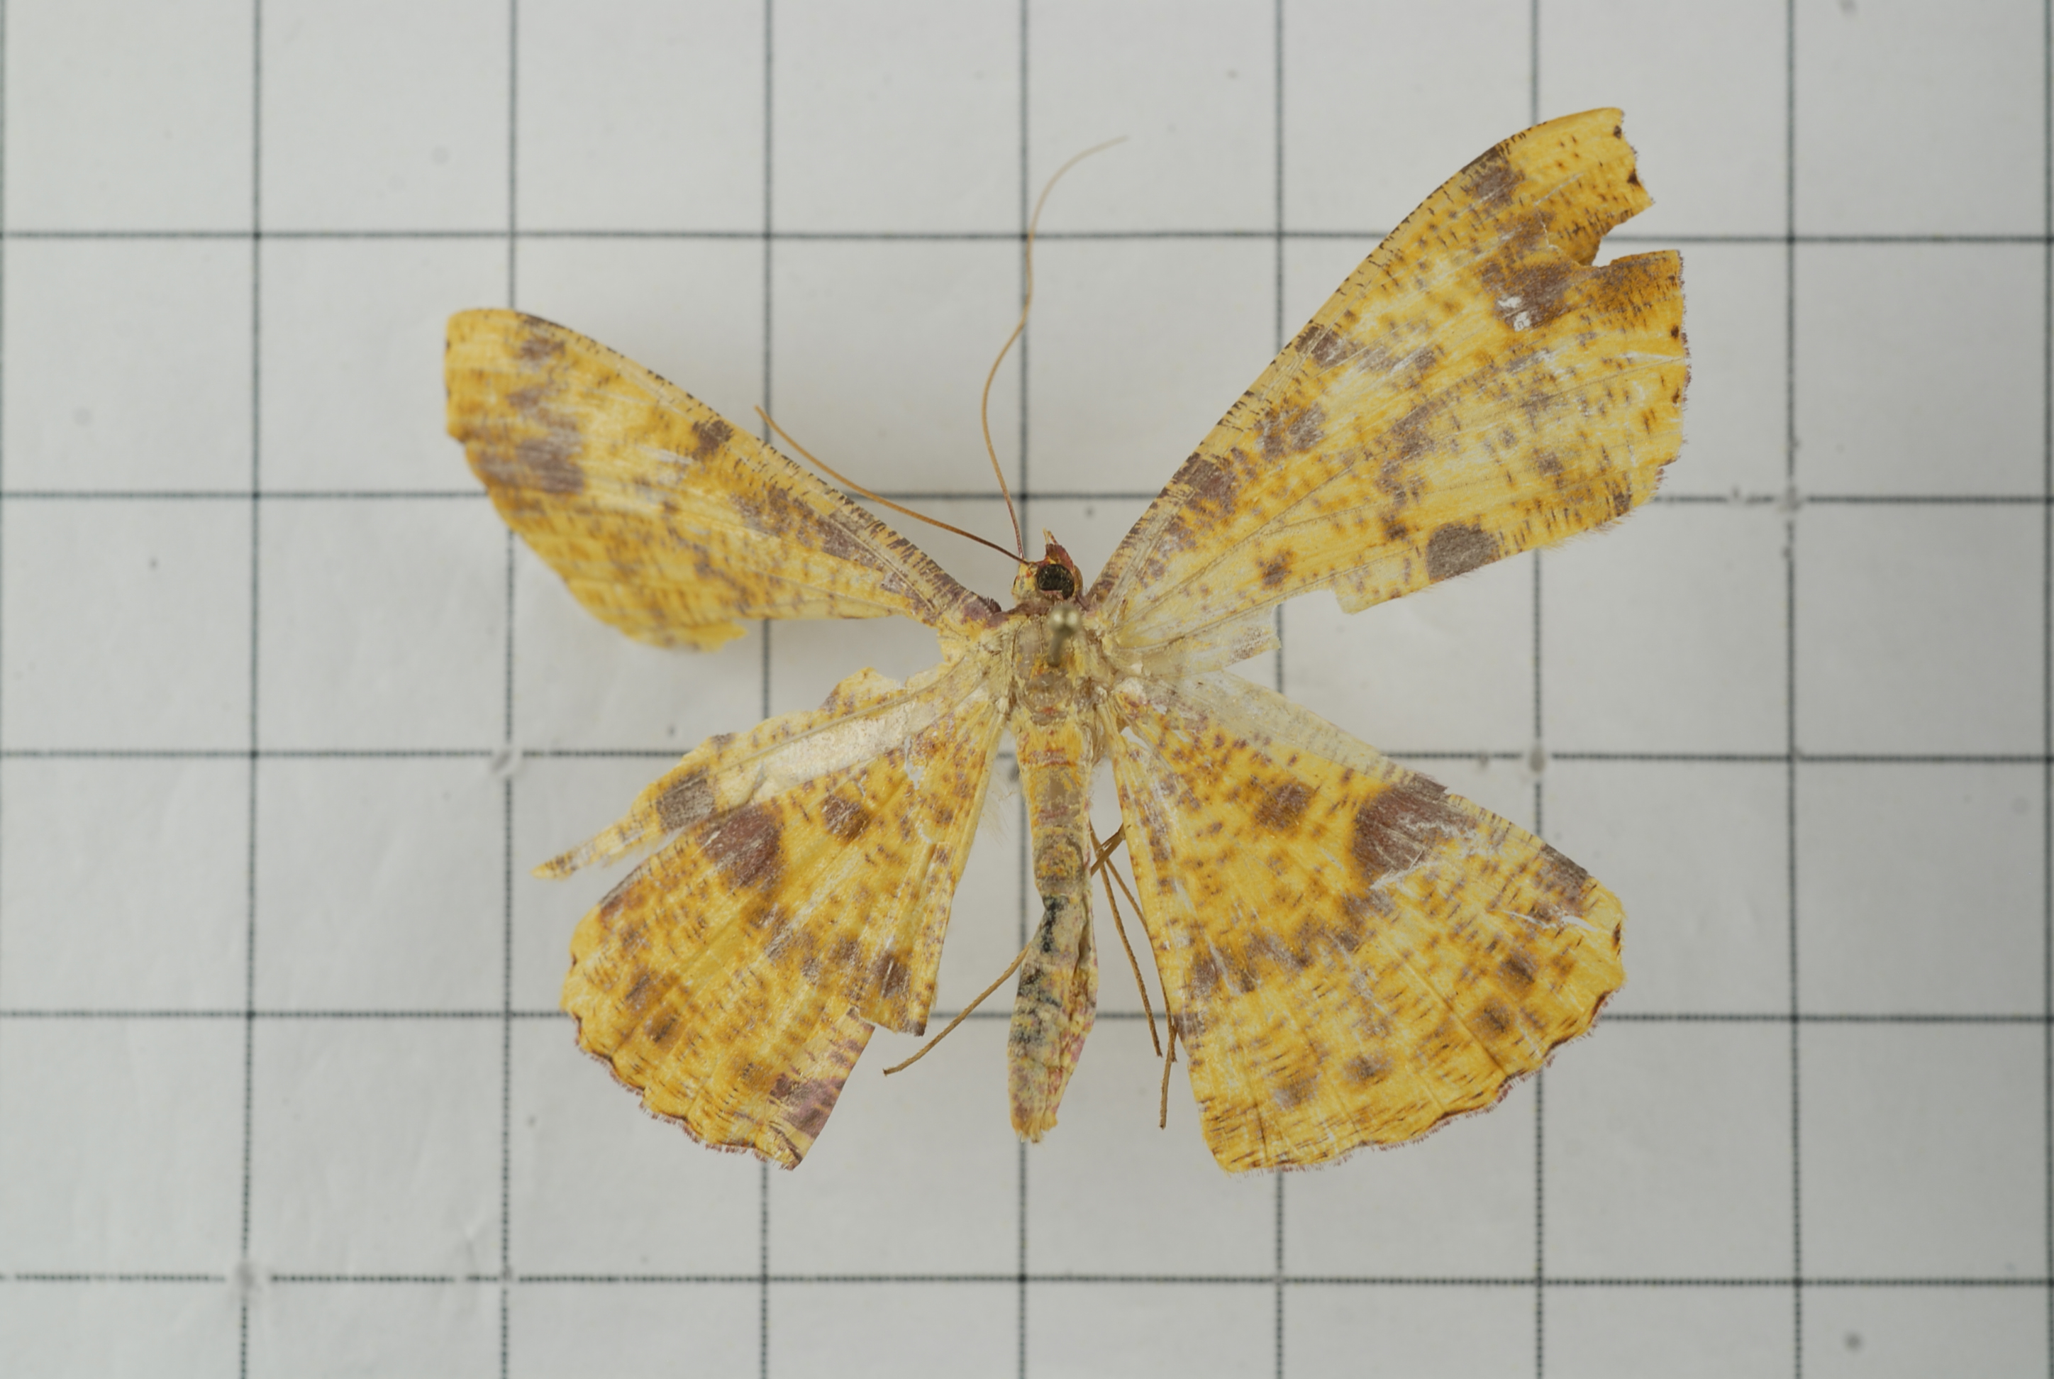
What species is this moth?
Eumelea ludovicata ludovicata
